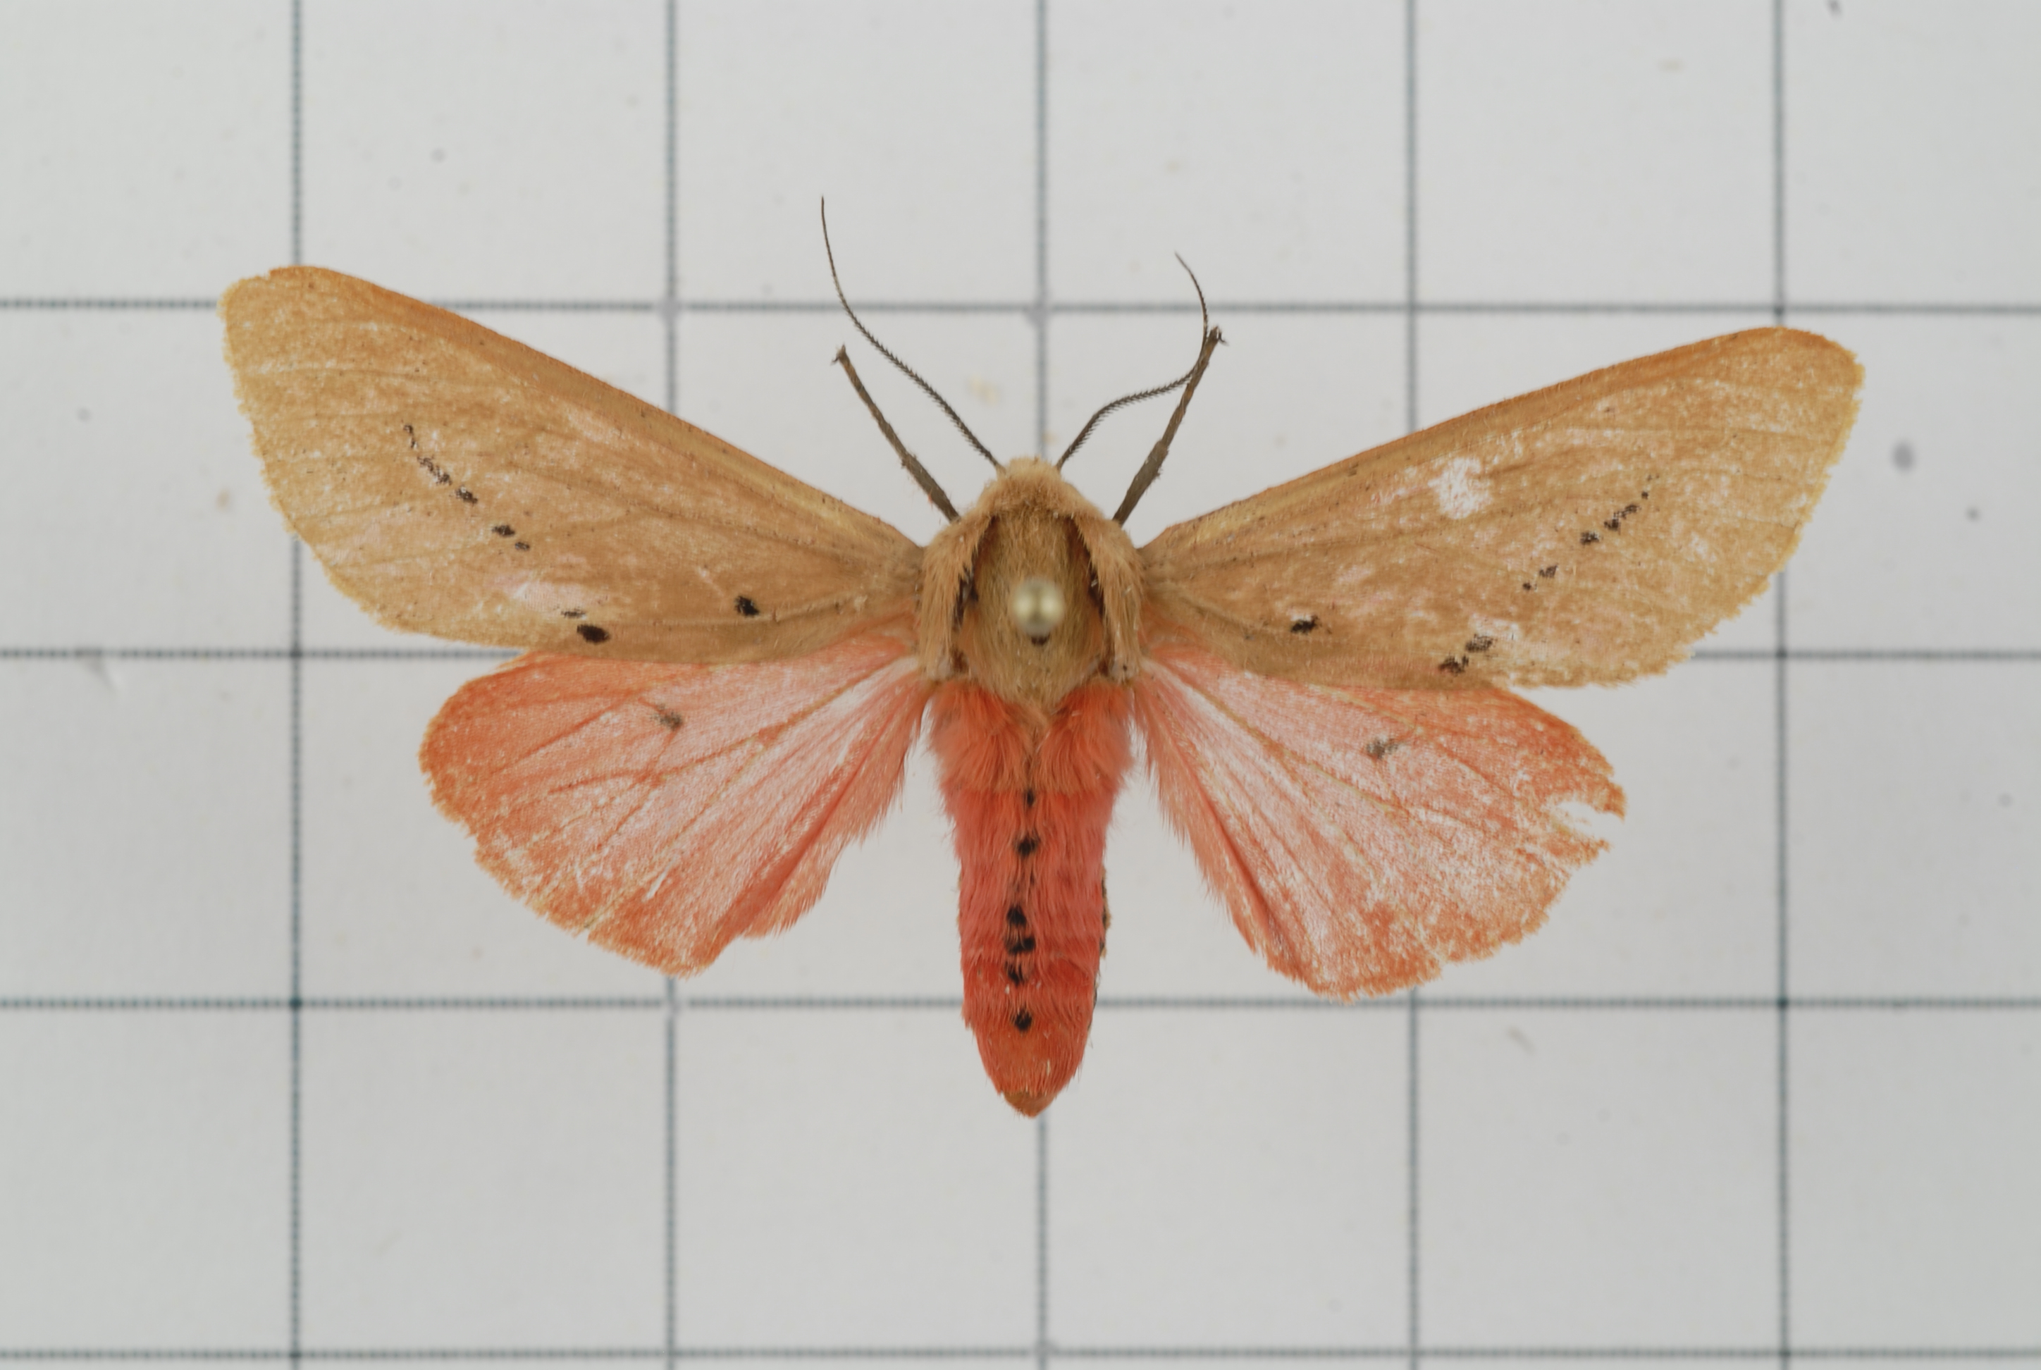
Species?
Spilarctia wilemani
